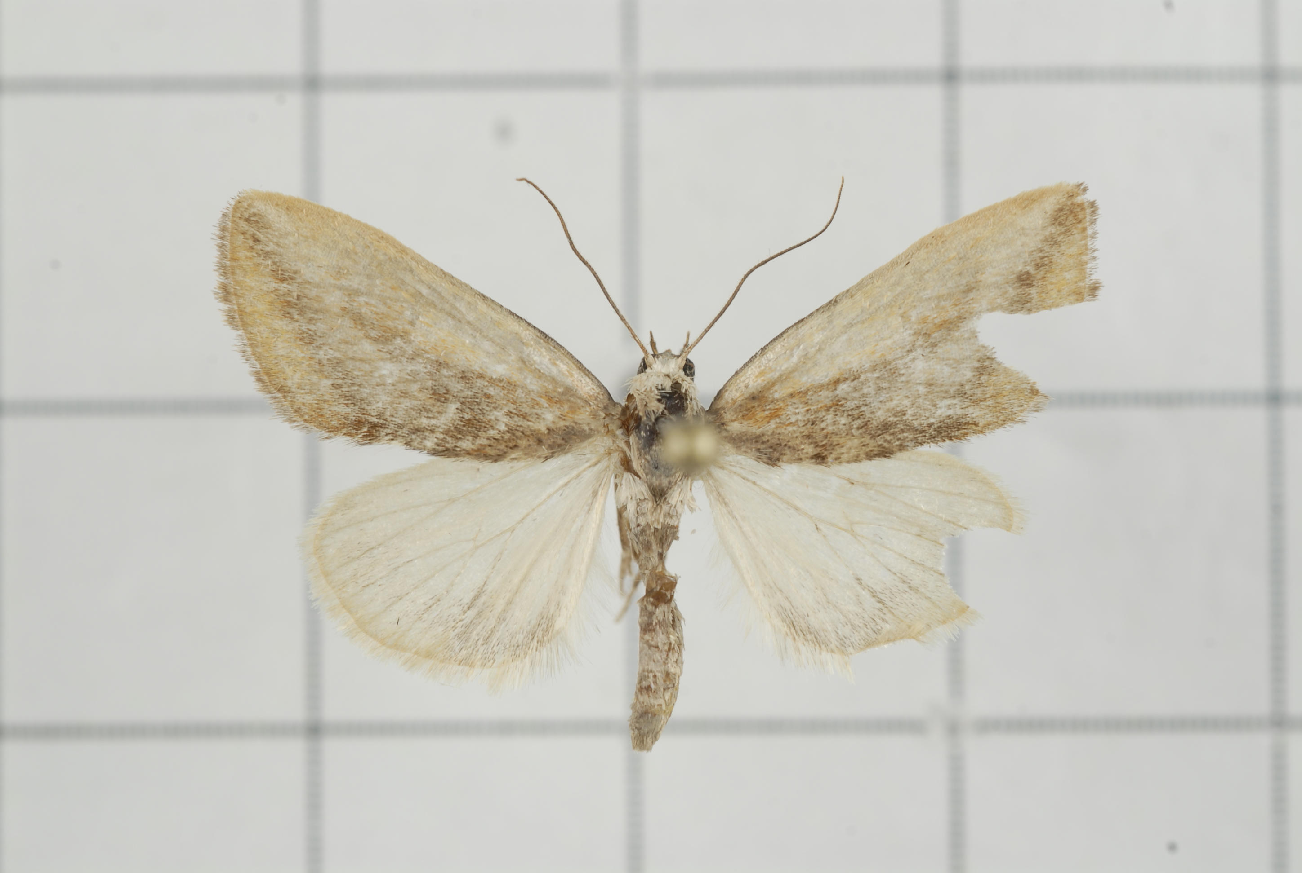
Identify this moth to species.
Iragaodes nobilis
